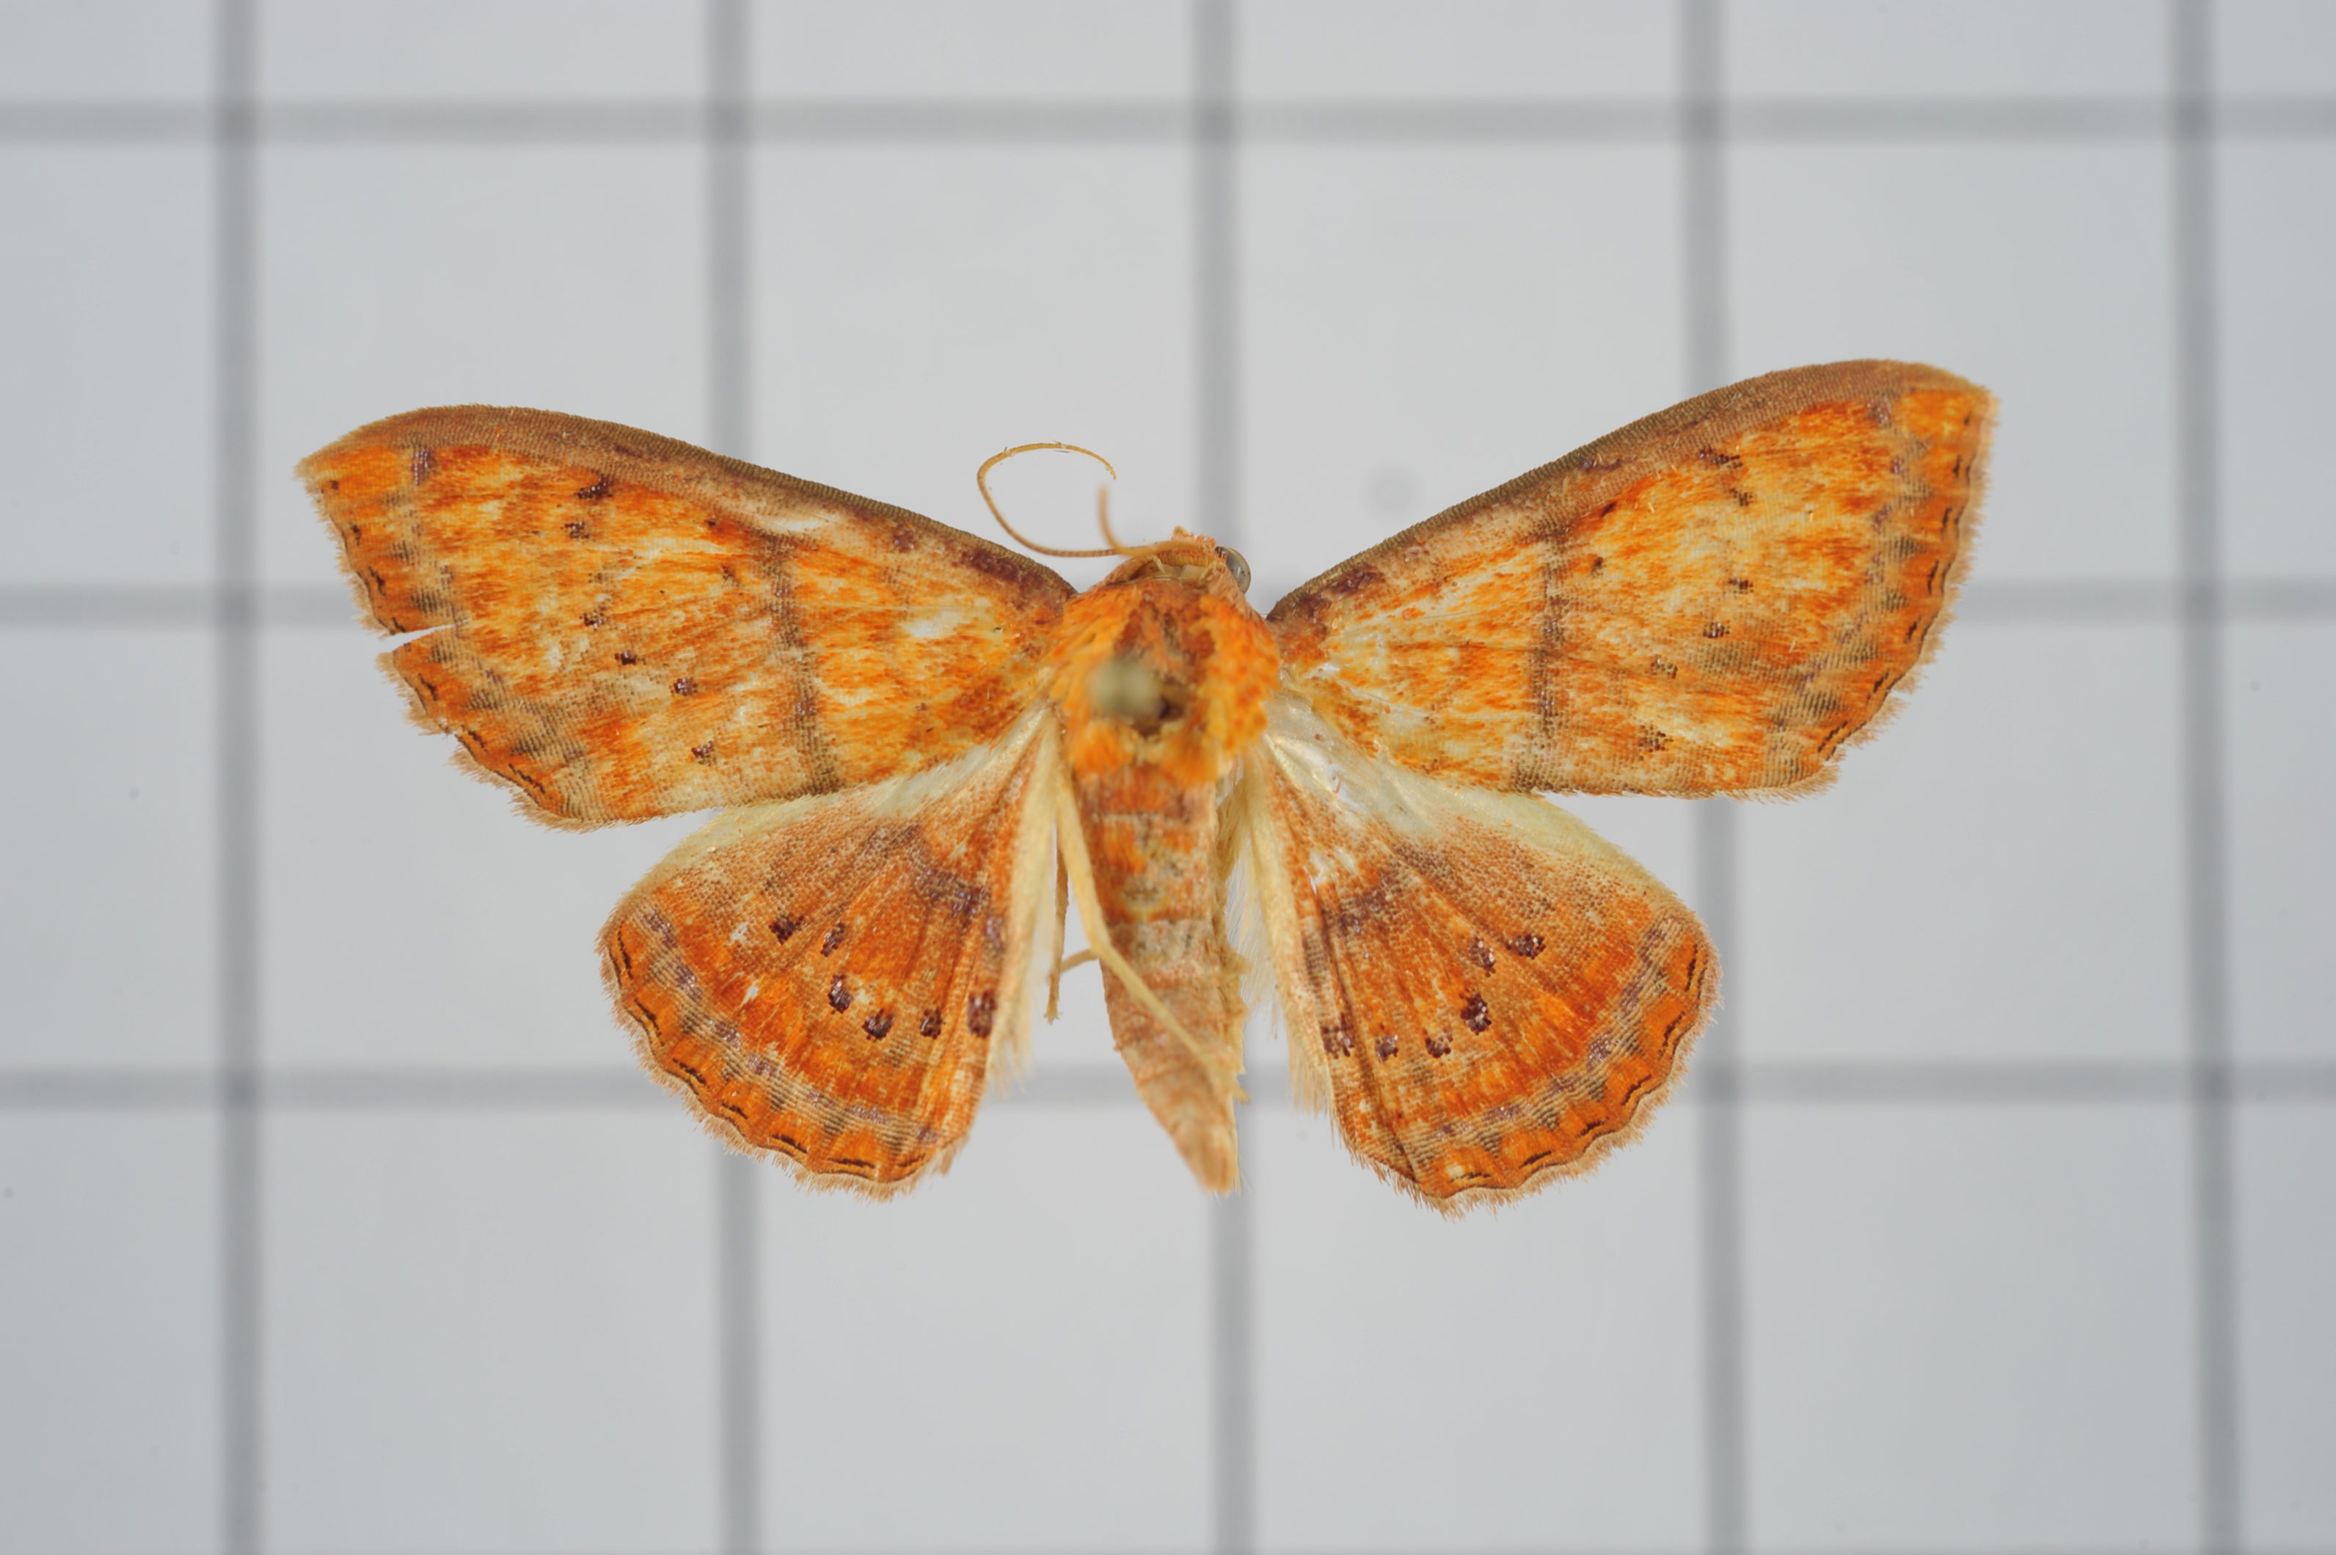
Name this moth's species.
Homodes vivida
